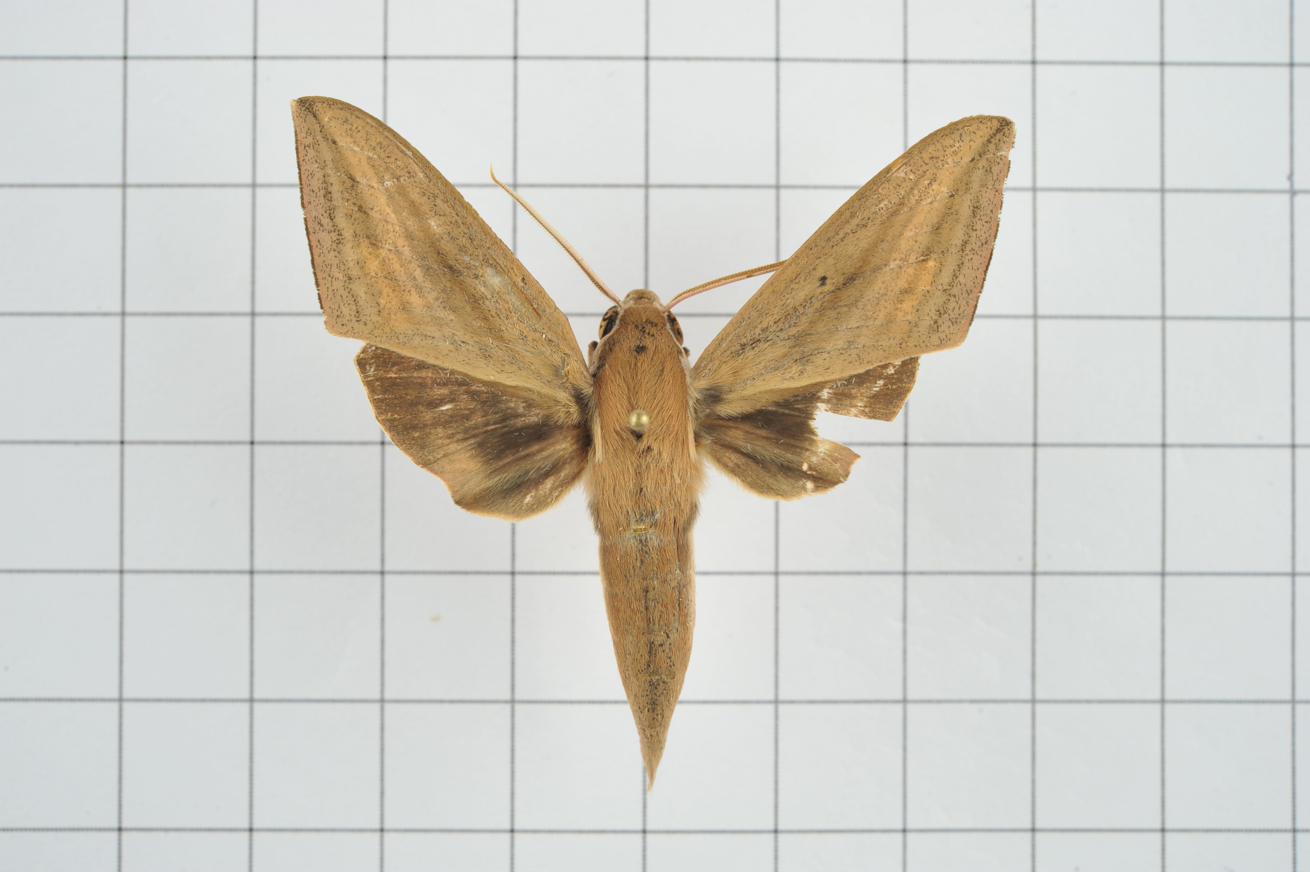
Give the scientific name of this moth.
Theretra lucasii
